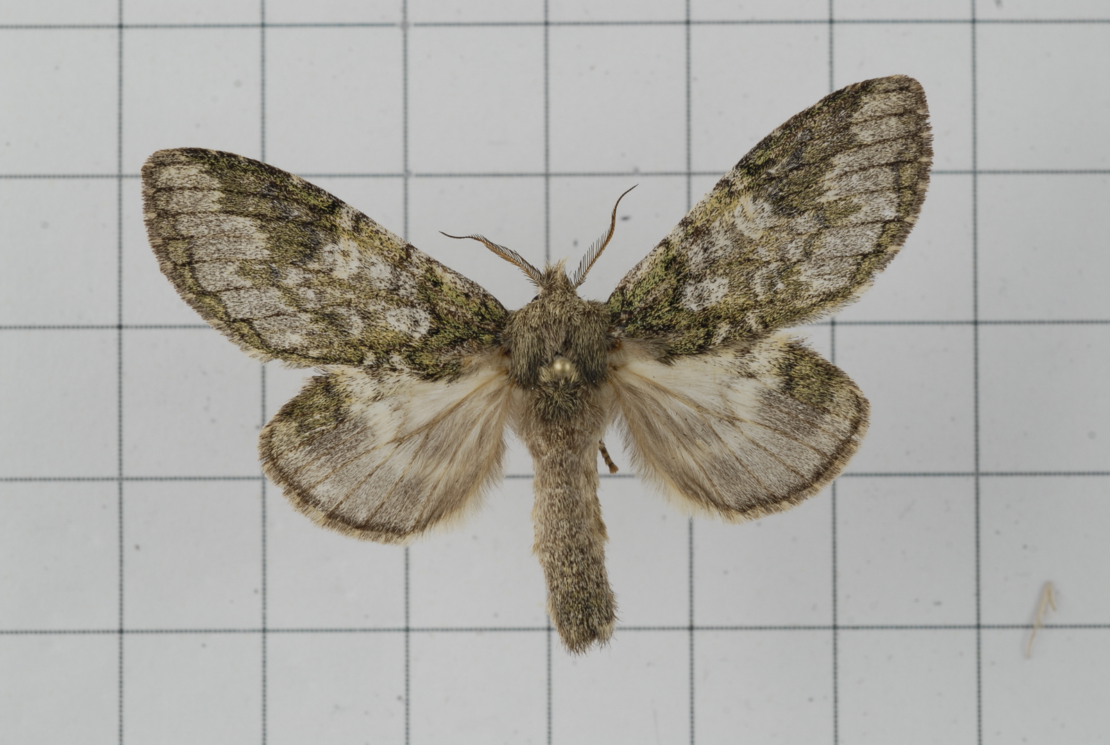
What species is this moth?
Syntypistis umbrosa
